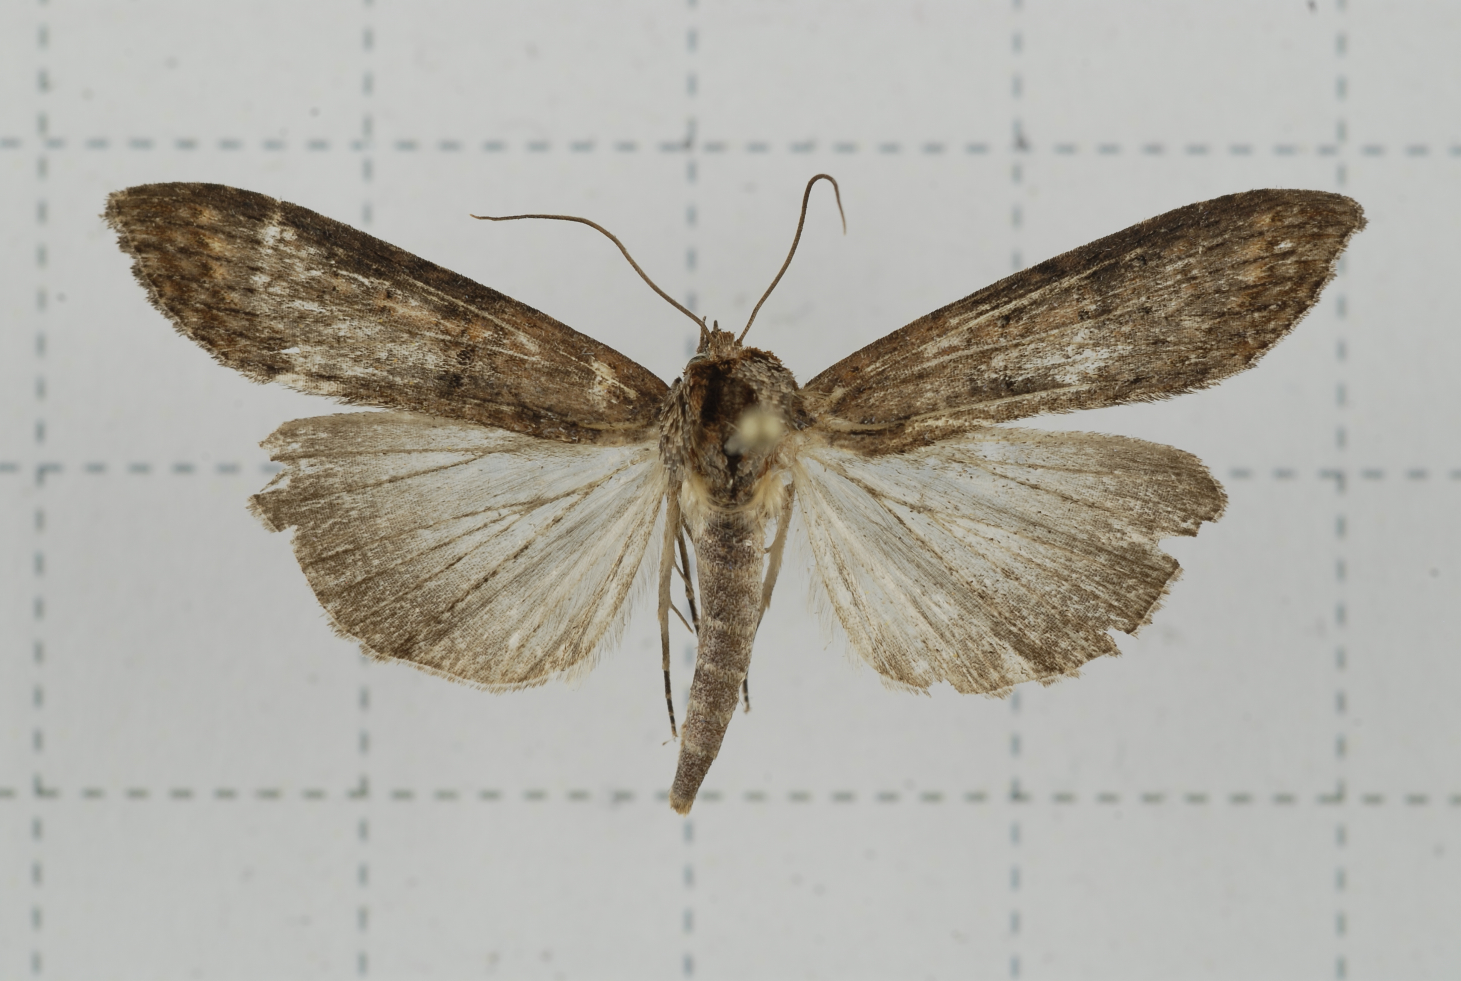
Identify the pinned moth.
Lophoptera longipennis
